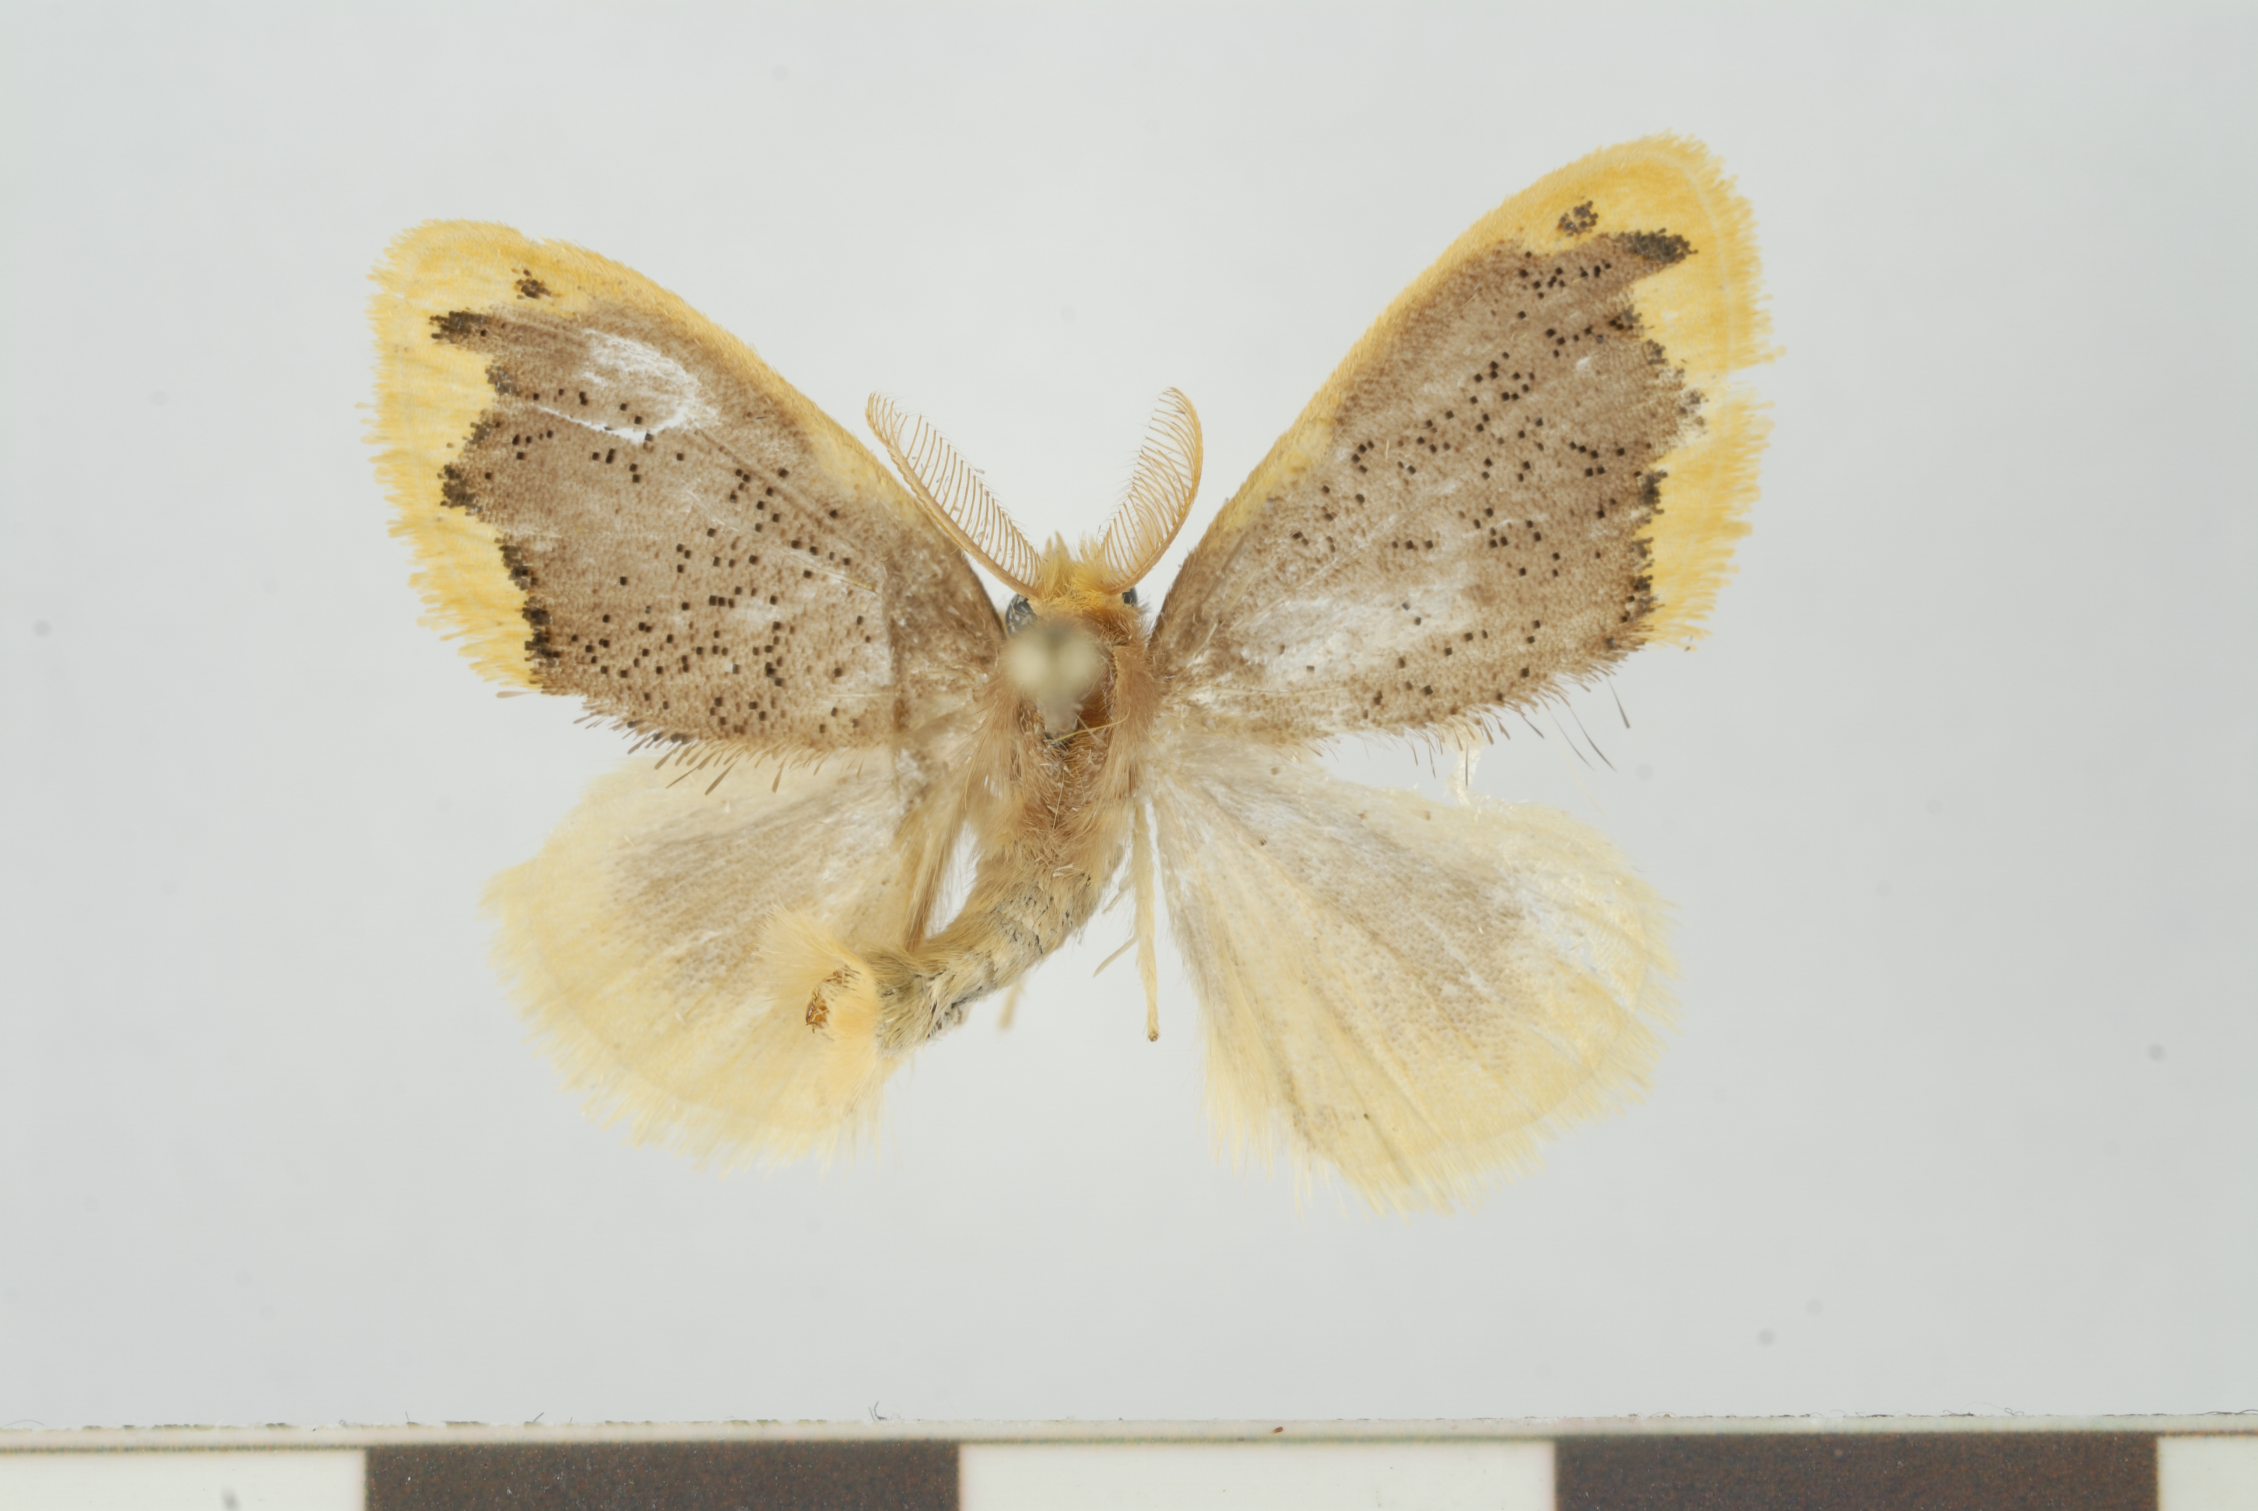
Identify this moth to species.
Somena scintillans
